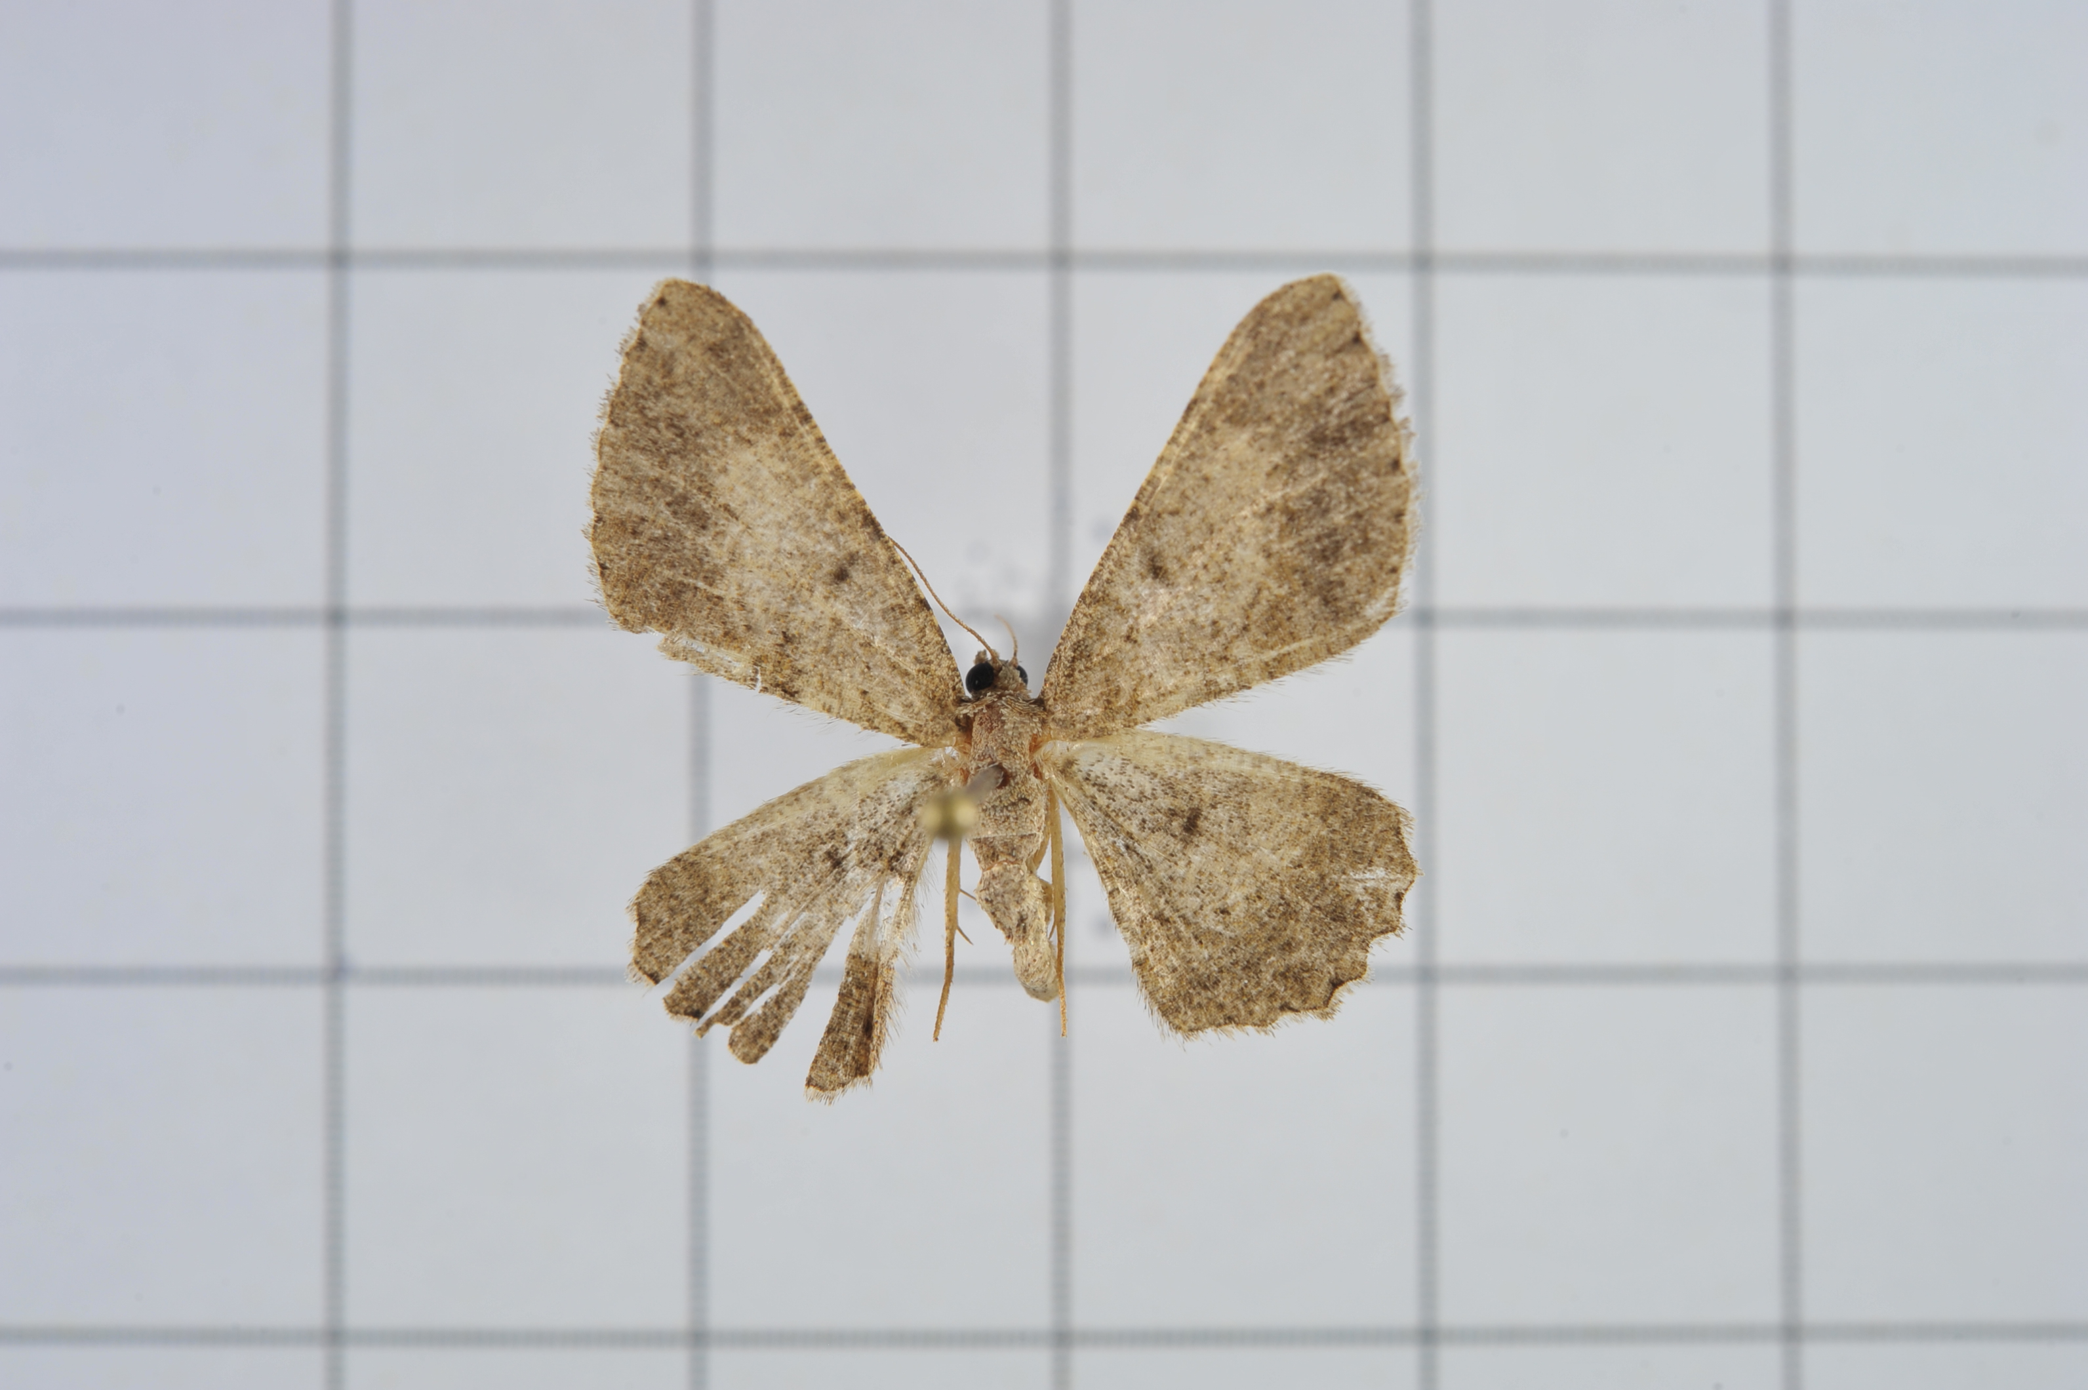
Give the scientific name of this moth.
Psilalcis breta rantaizana
